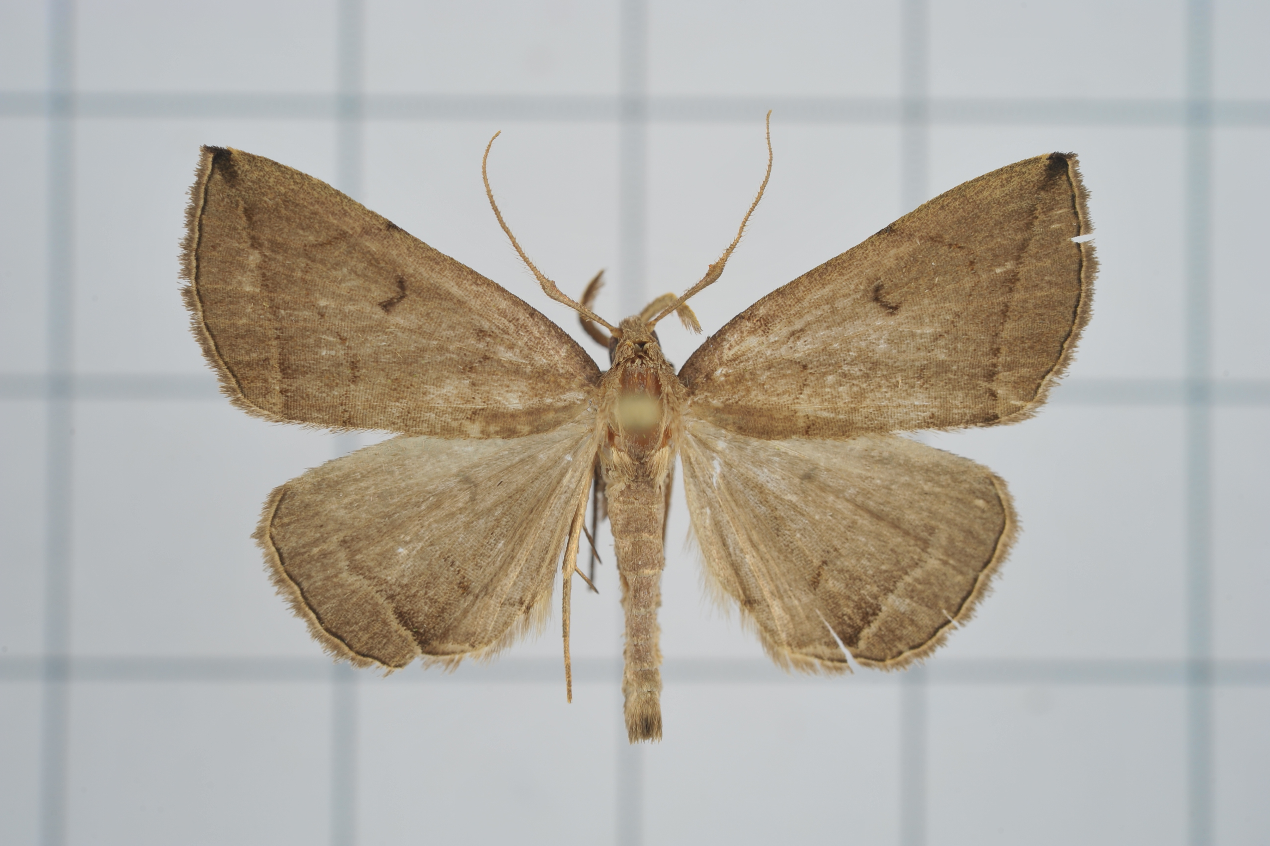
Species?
Zanclognatha nakatomii
